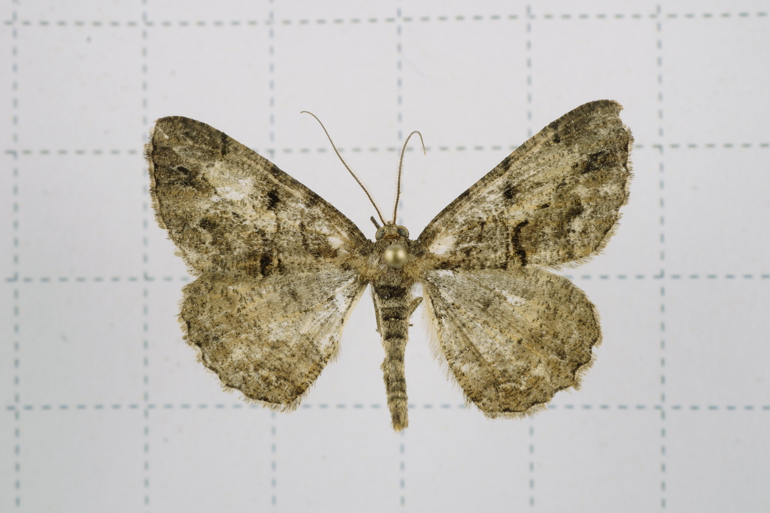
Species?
Psilalcis pulveraria
